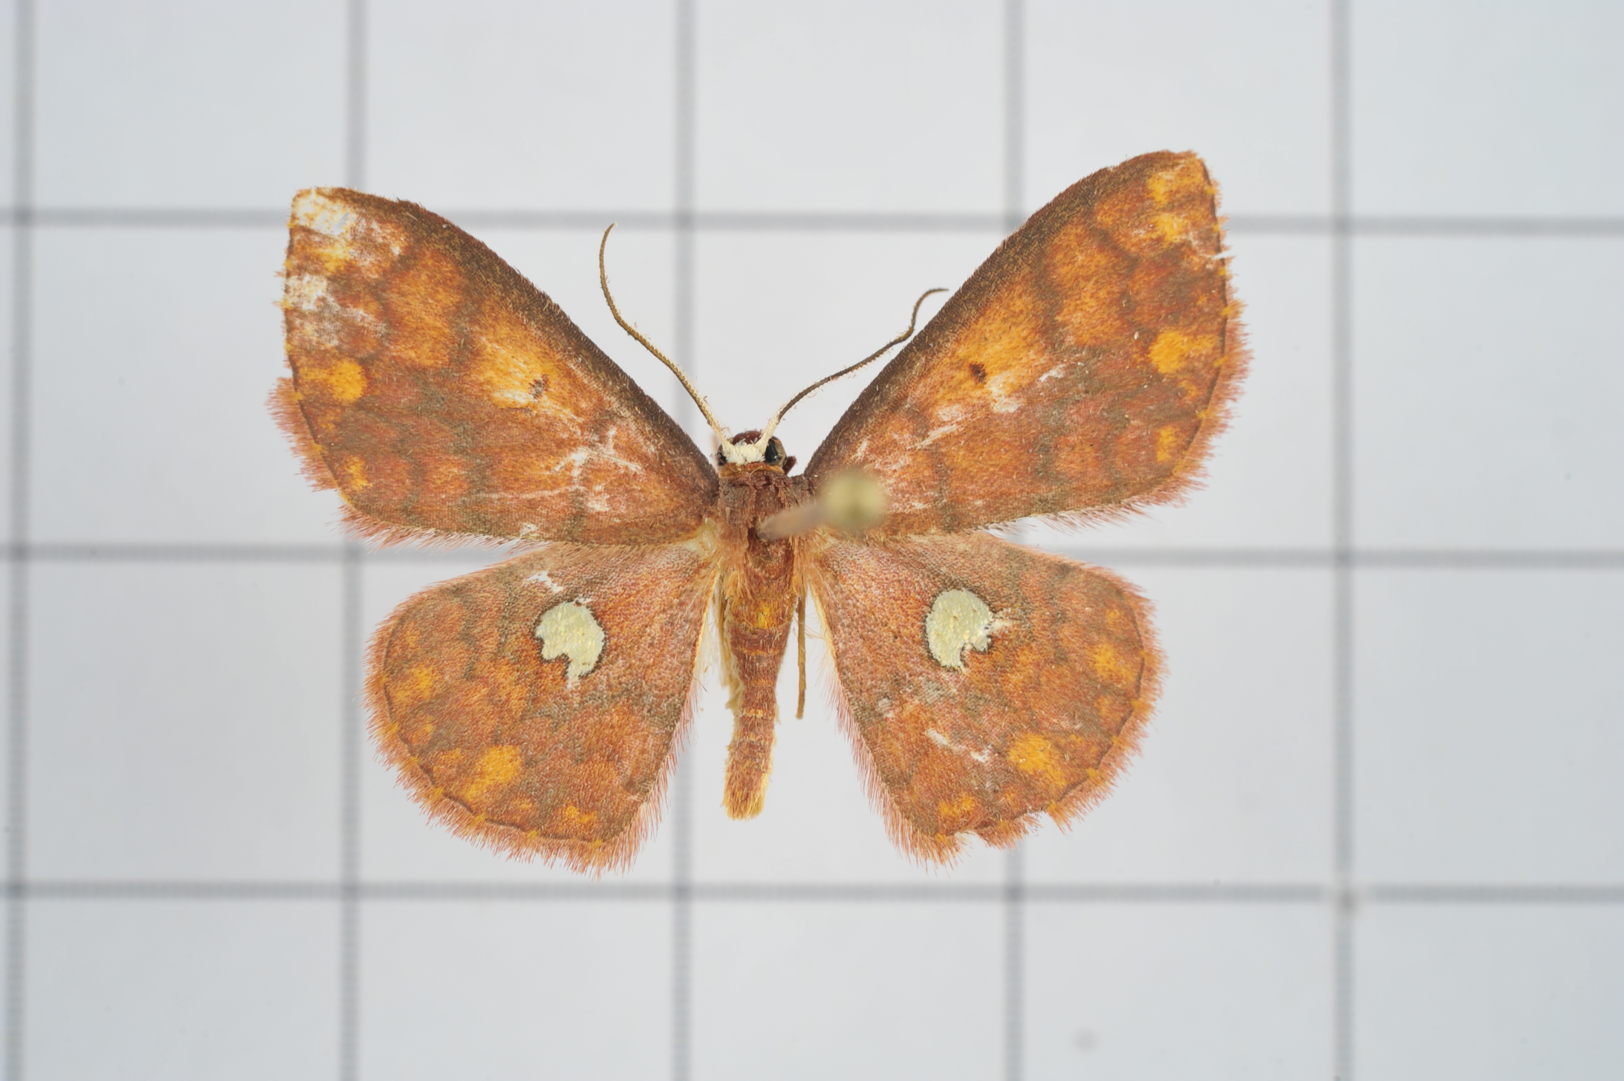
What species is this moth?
Discoglypha locupletata
